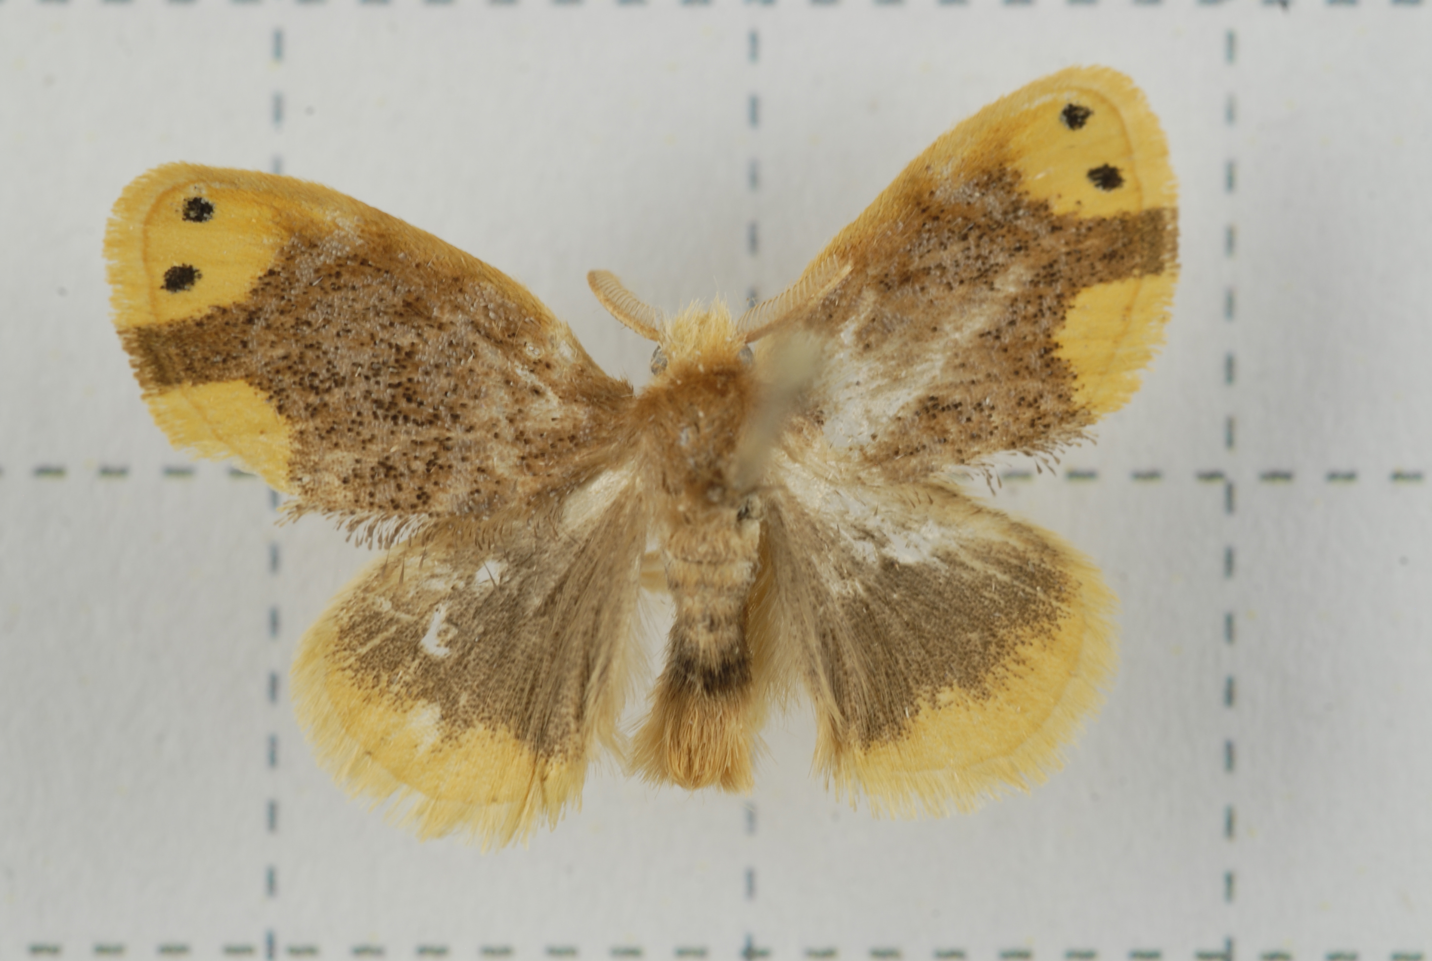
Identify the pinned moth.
Arna bipunctapex
